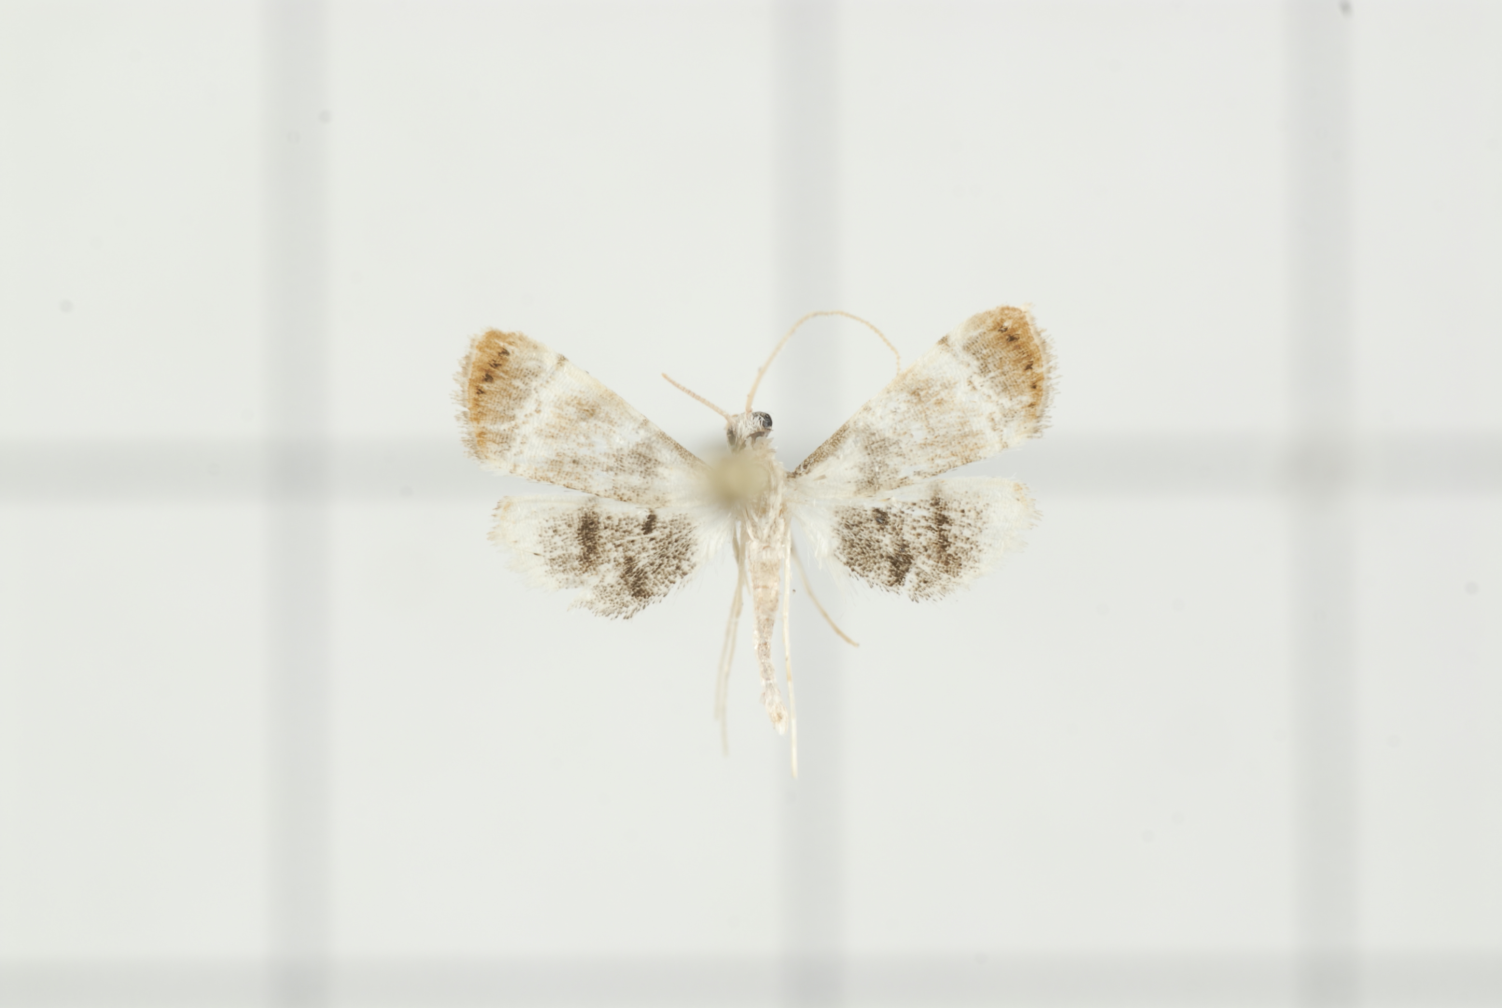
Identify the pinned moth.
Trichophysetis rufoterminalis
